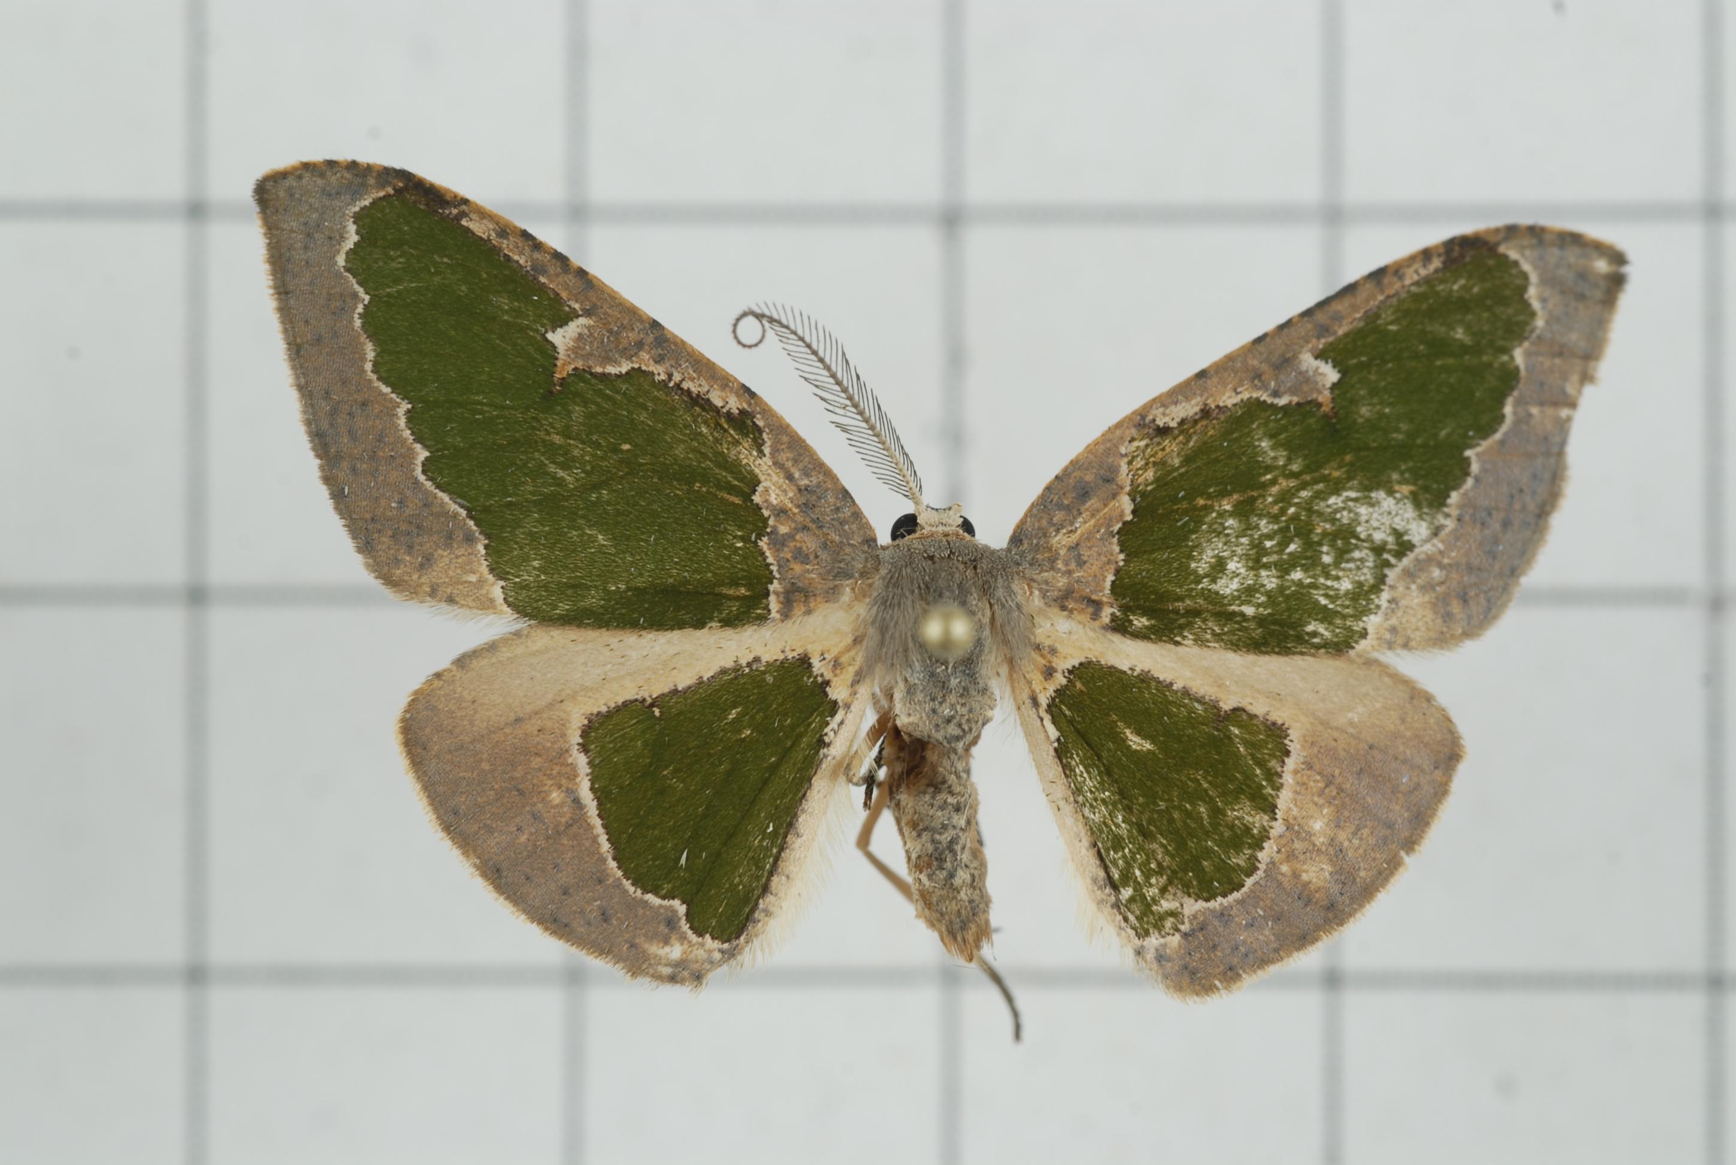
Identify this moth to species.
Celenna festivaria formosensis
